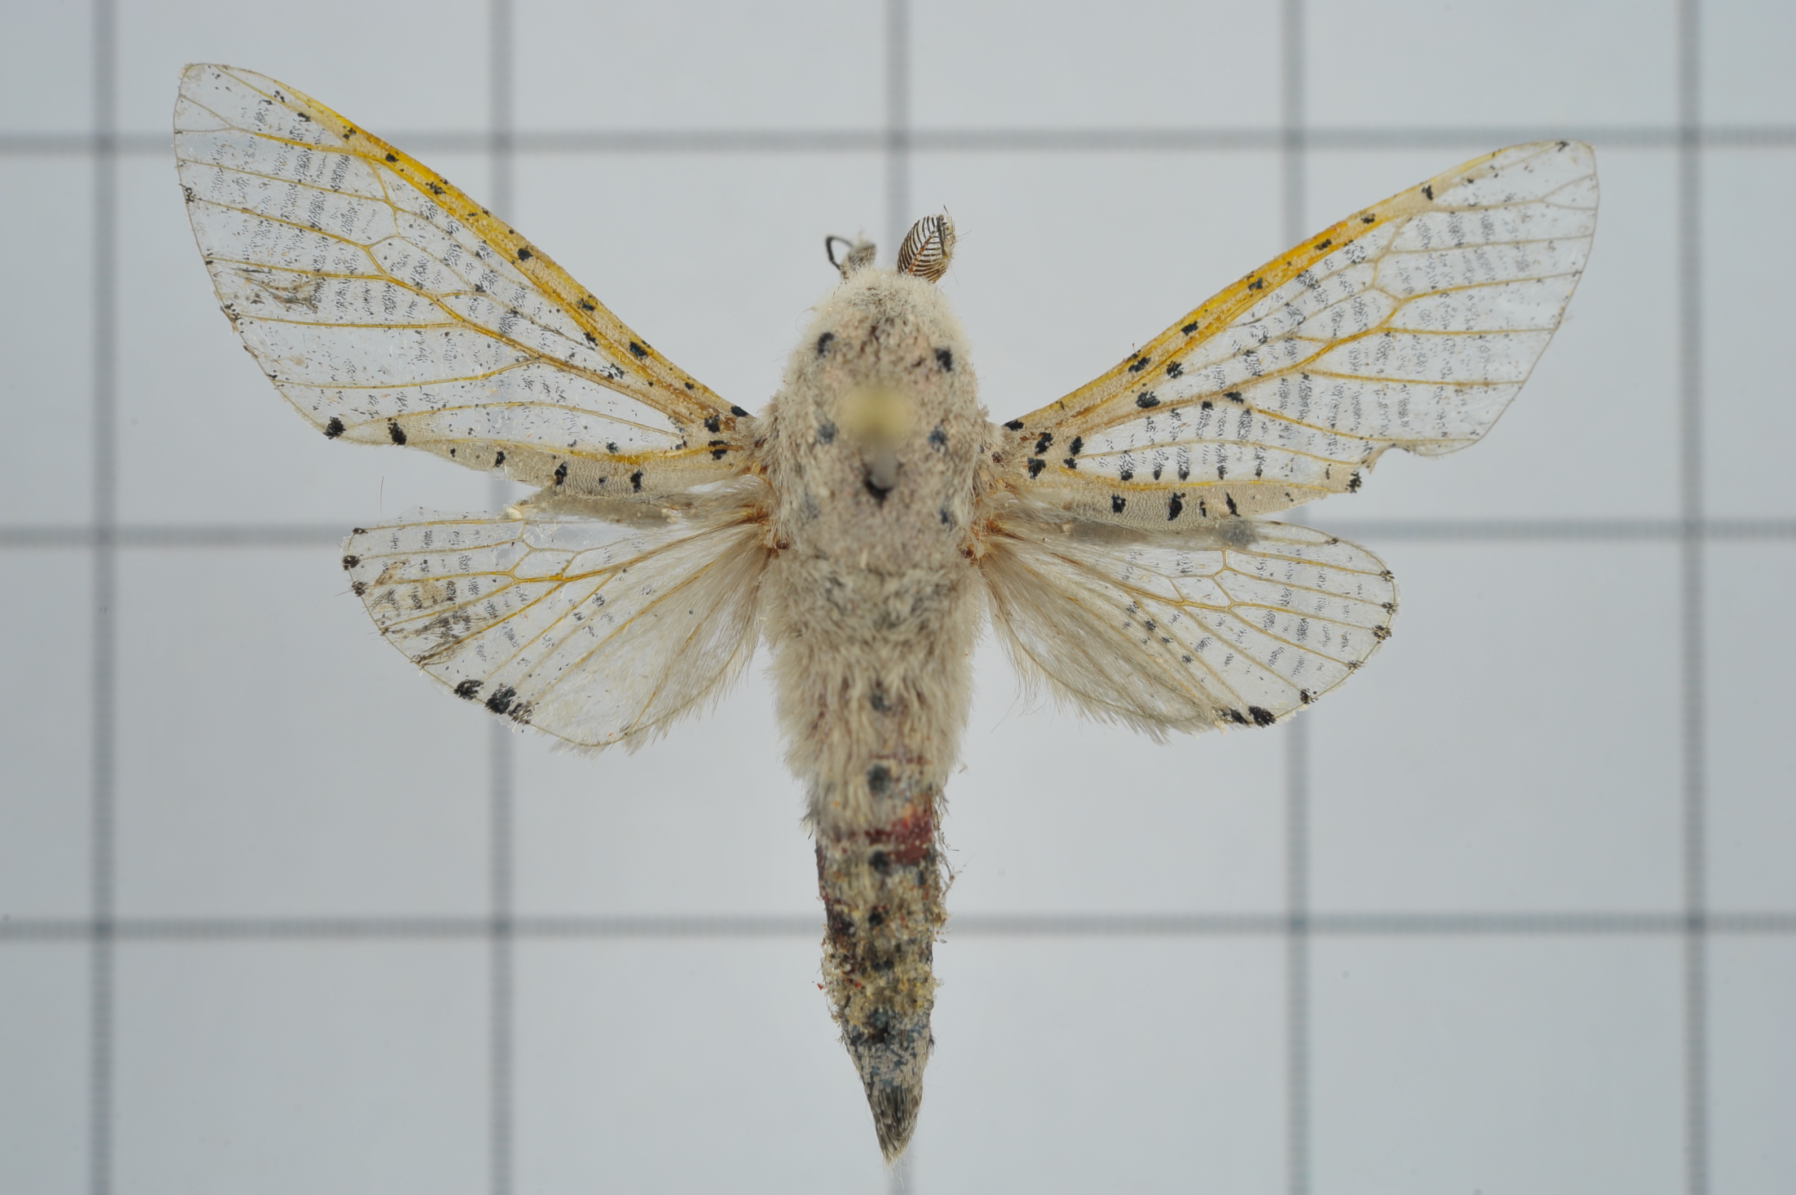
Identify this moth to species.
Polyphagozerra coffeae
